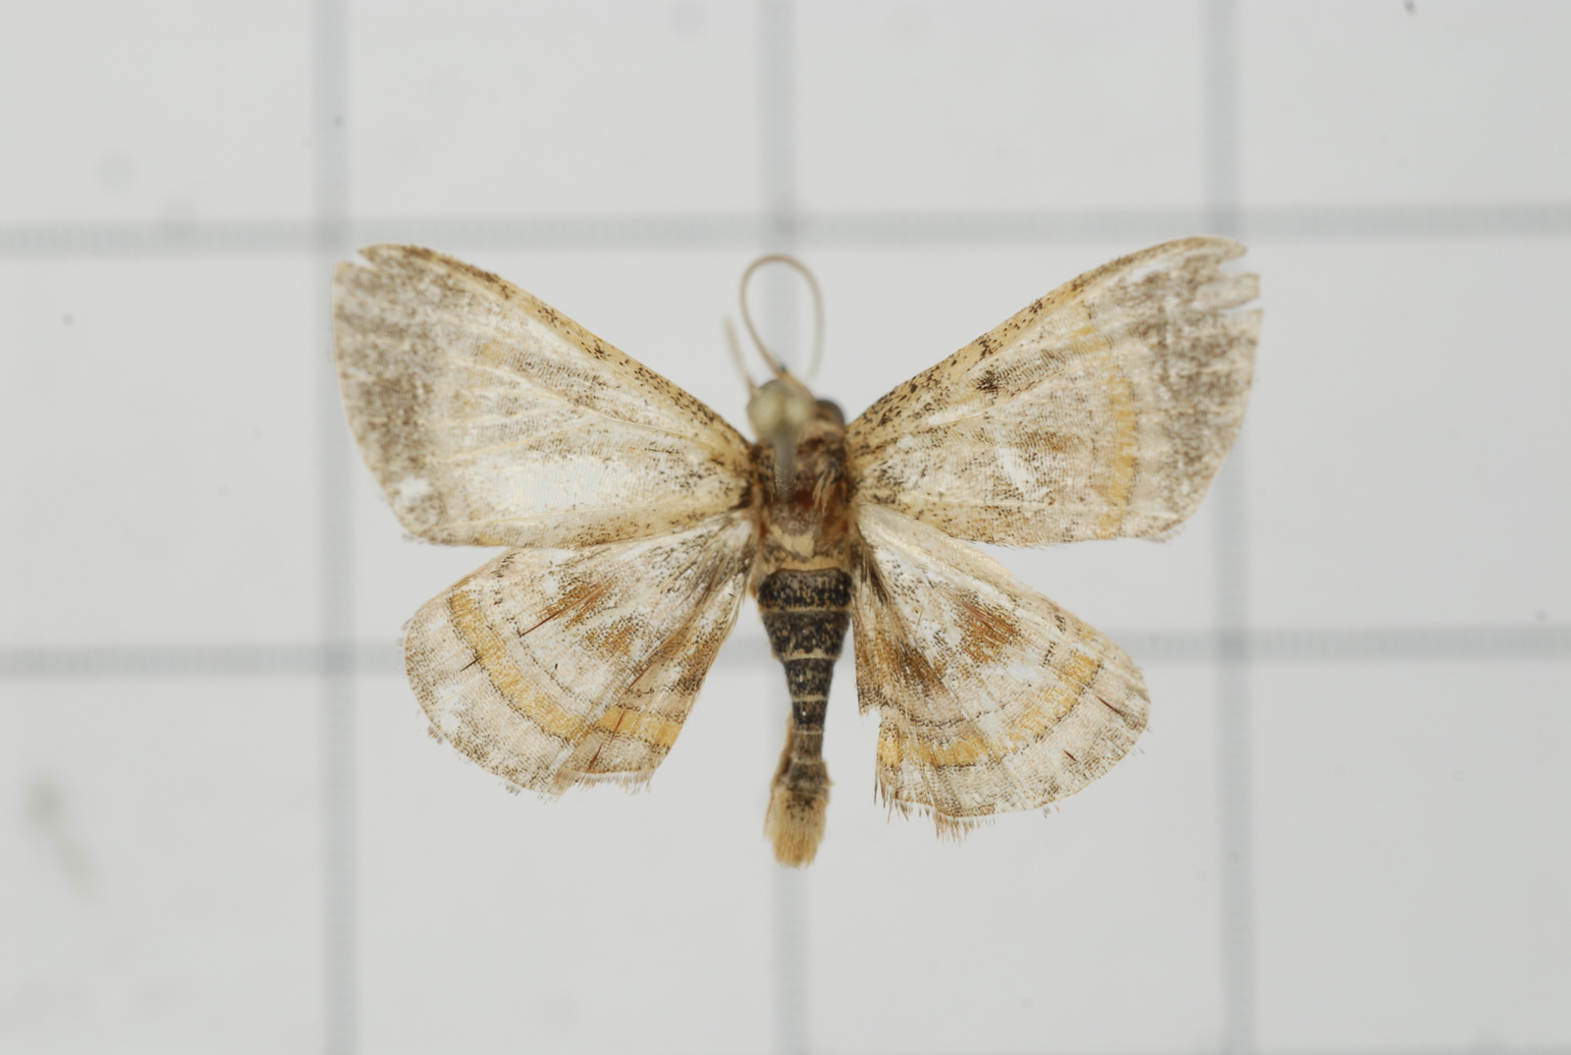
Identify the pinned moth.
Lista haraldusalis
